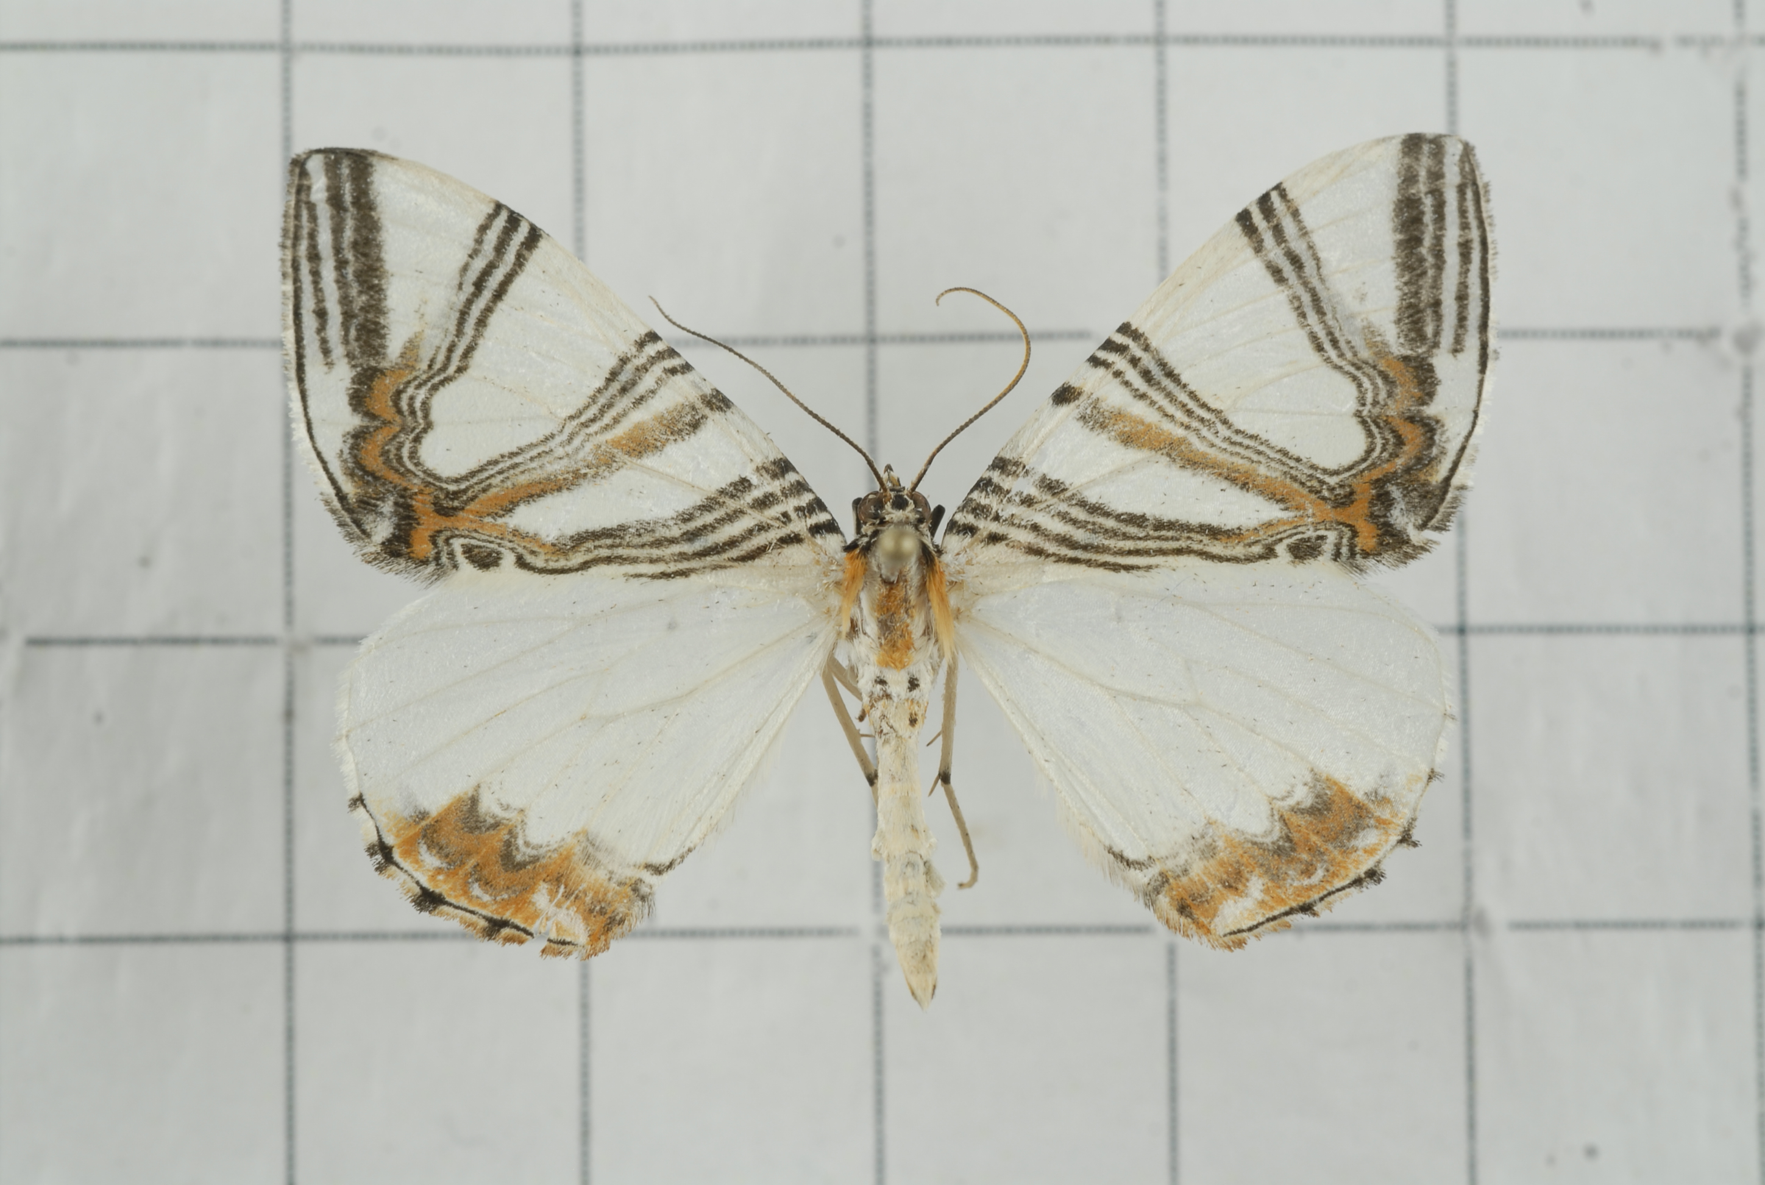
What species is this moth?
Callabraxas convexa
